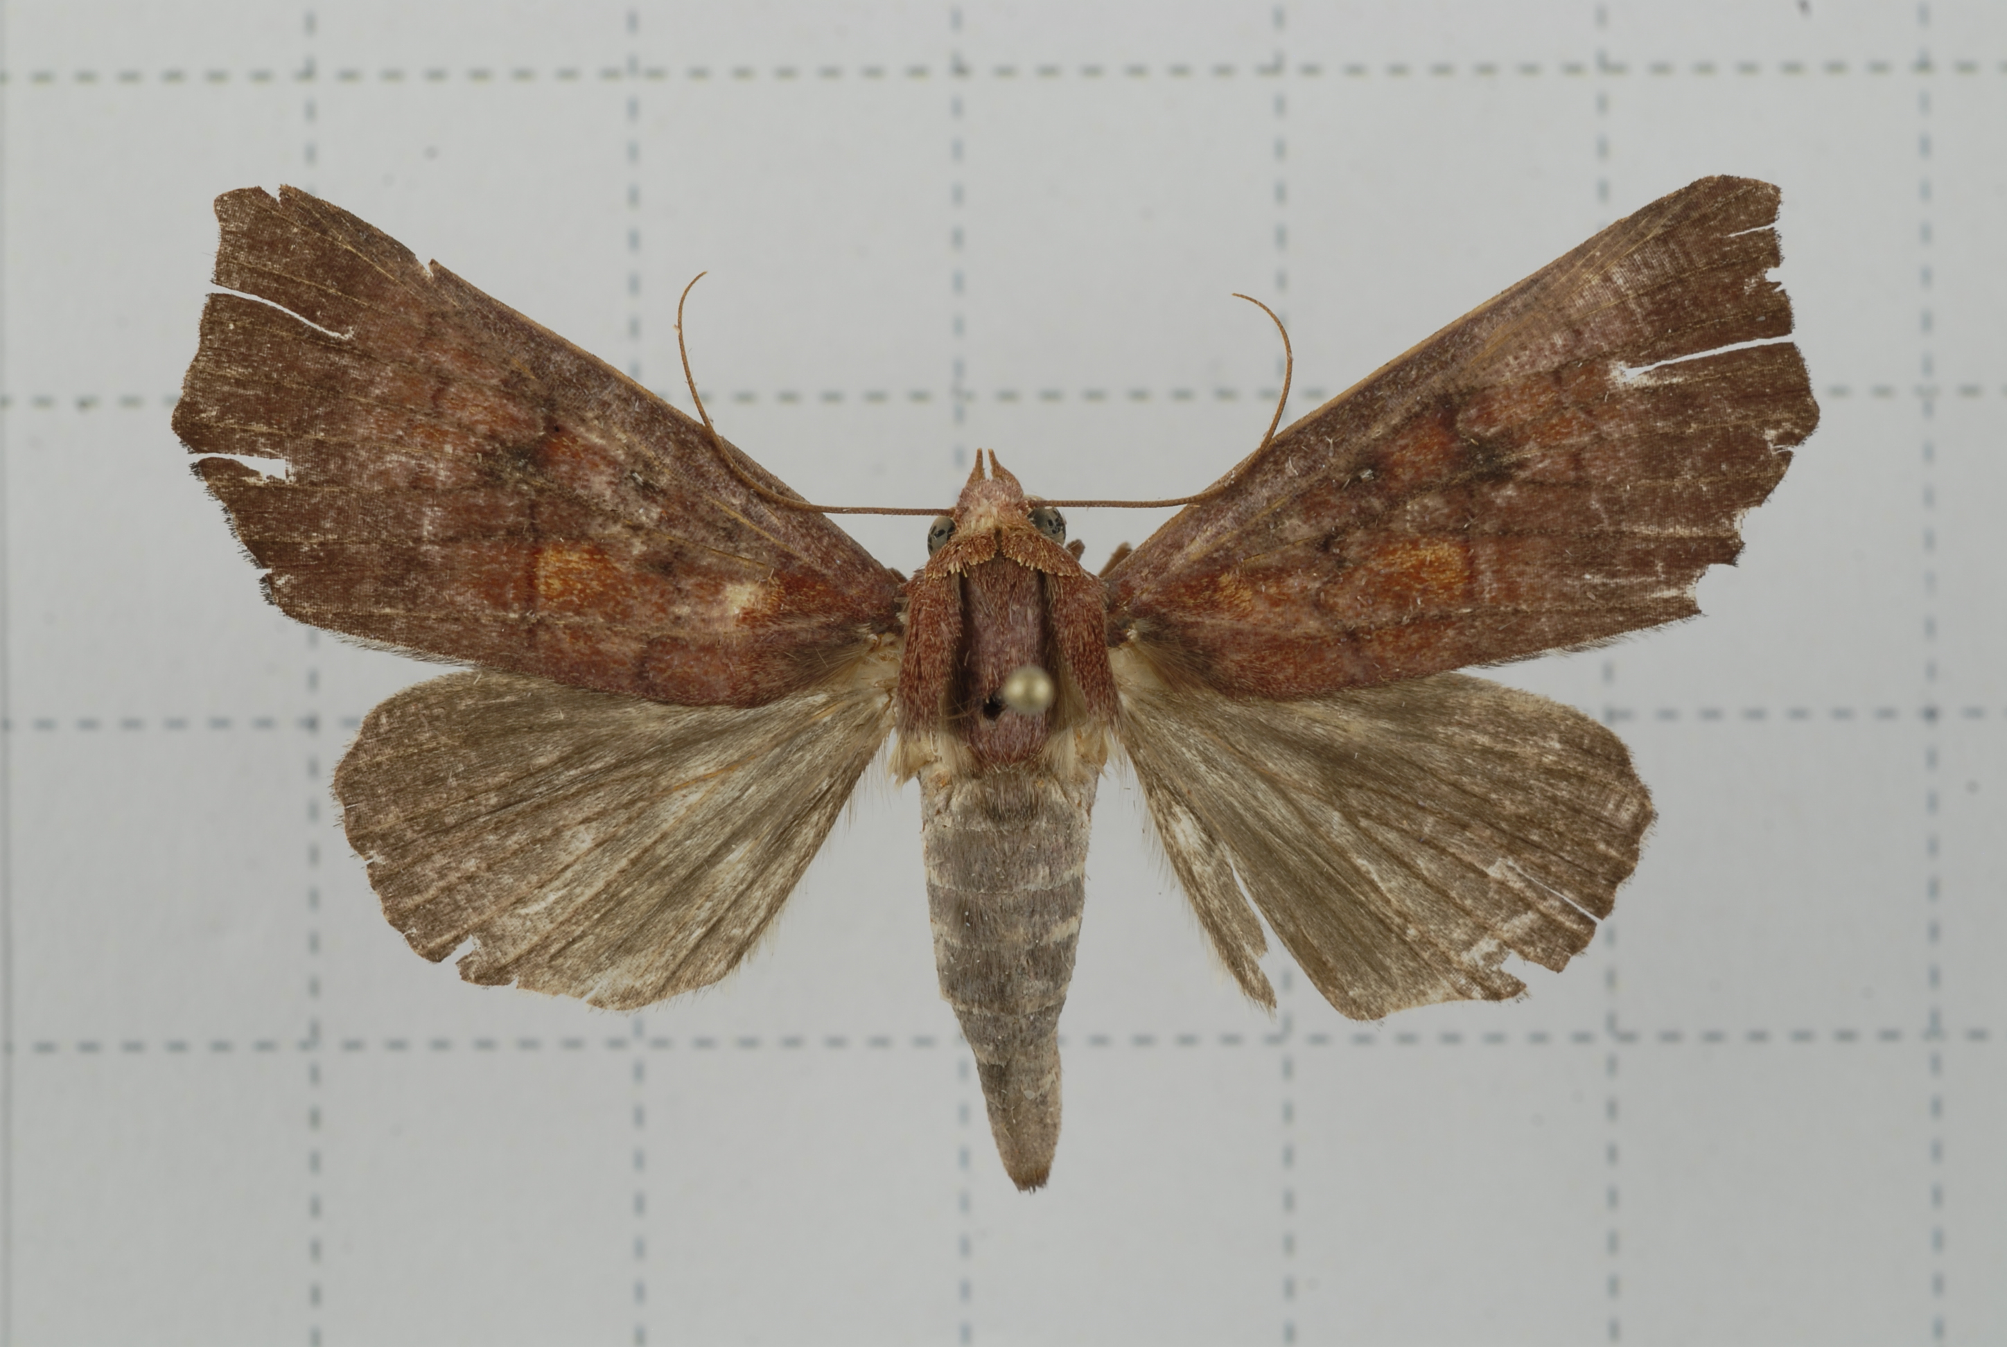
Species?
Rusicada privata
